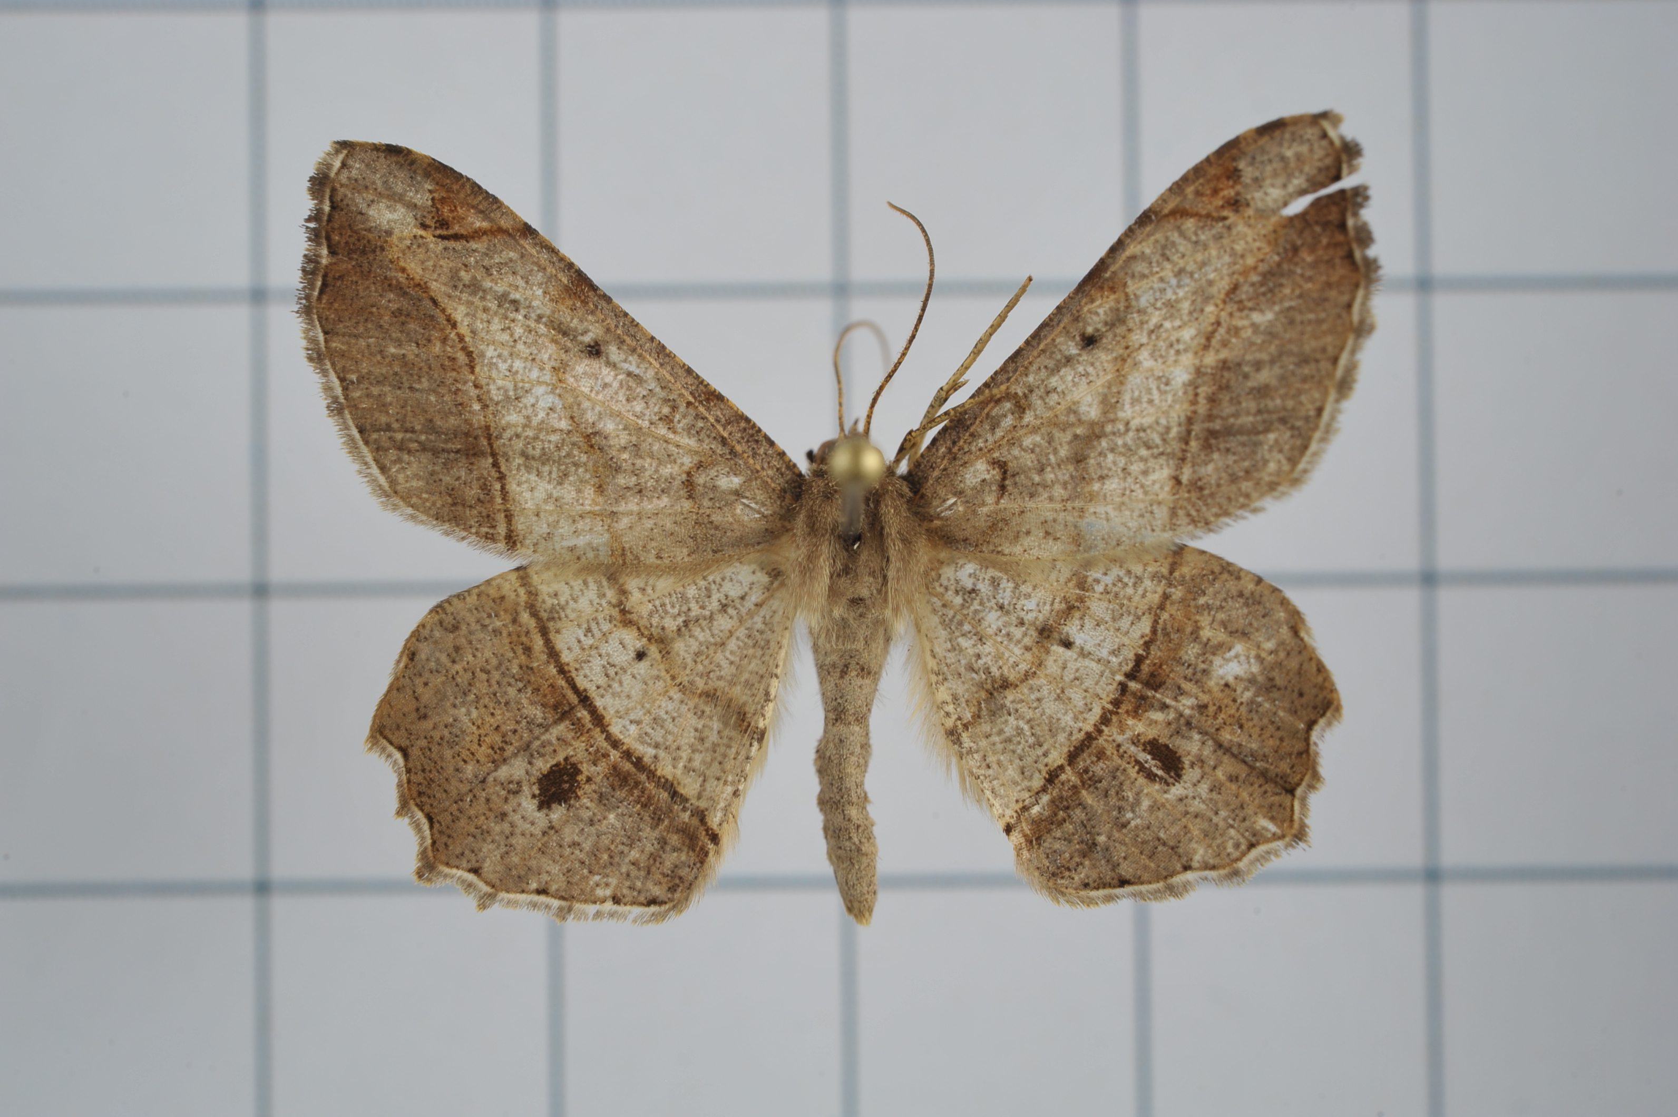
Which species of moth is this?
Chiasmia monticolaria notia
